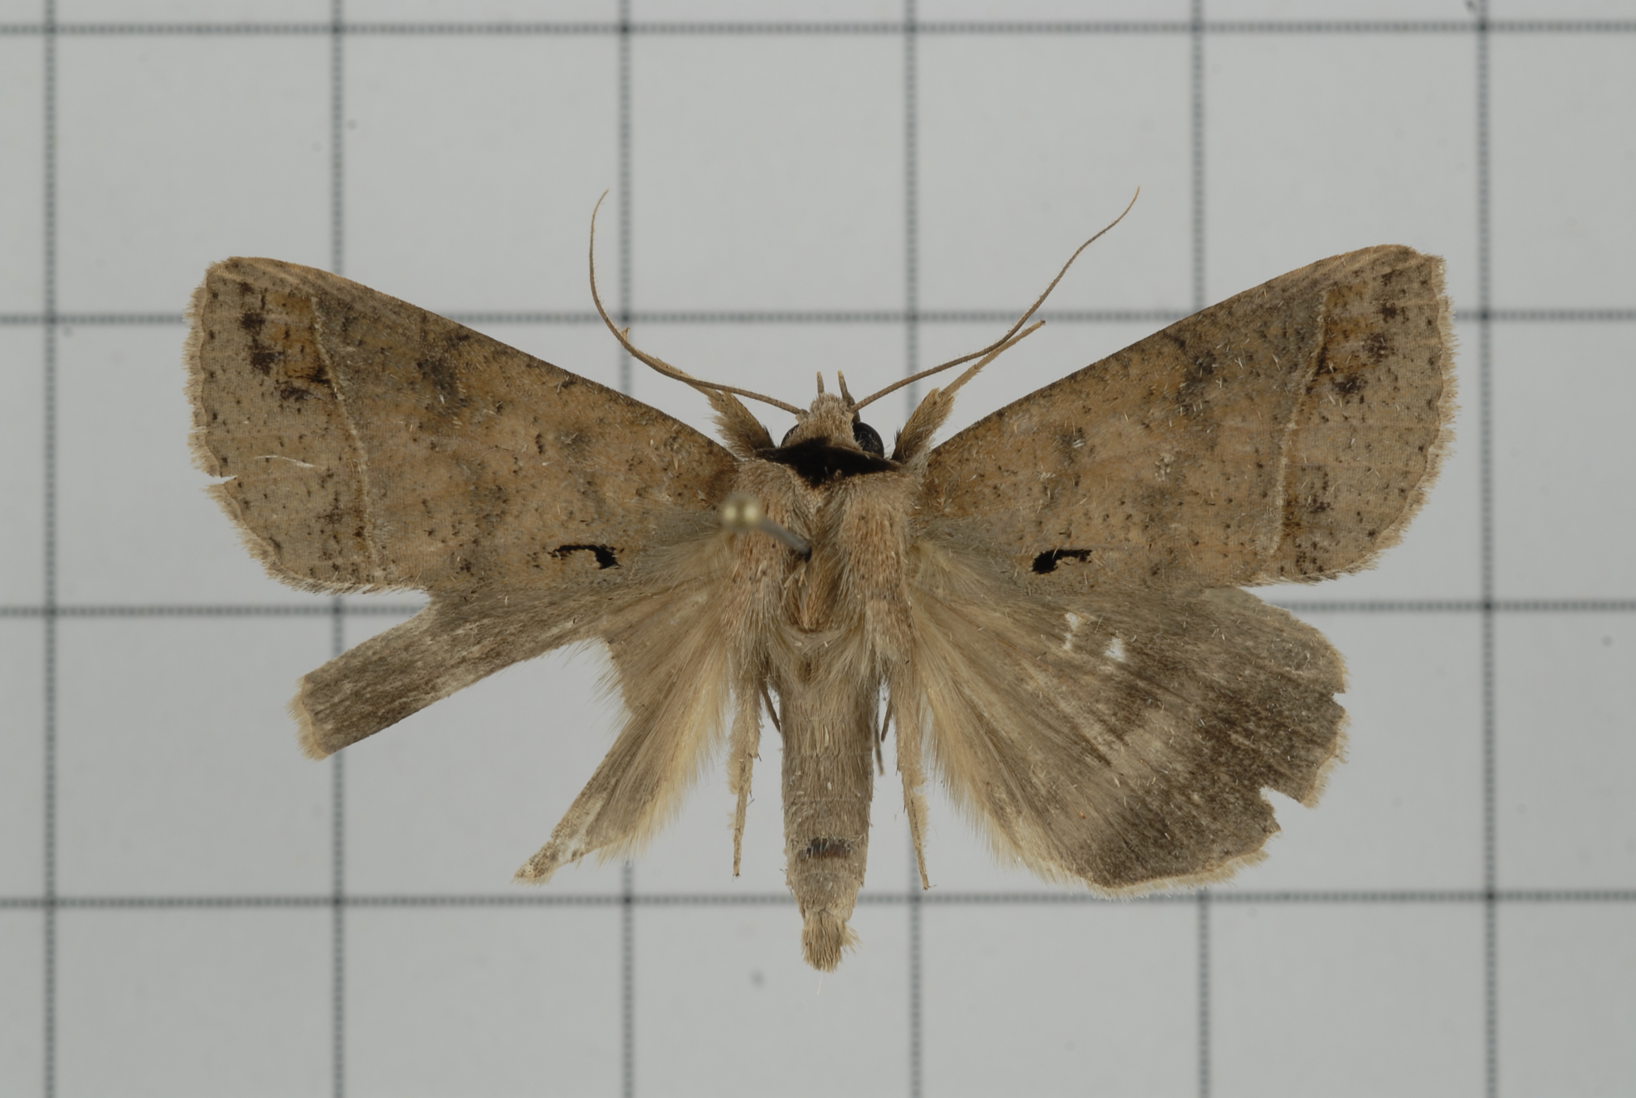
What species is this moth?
Pantydia metaspila
